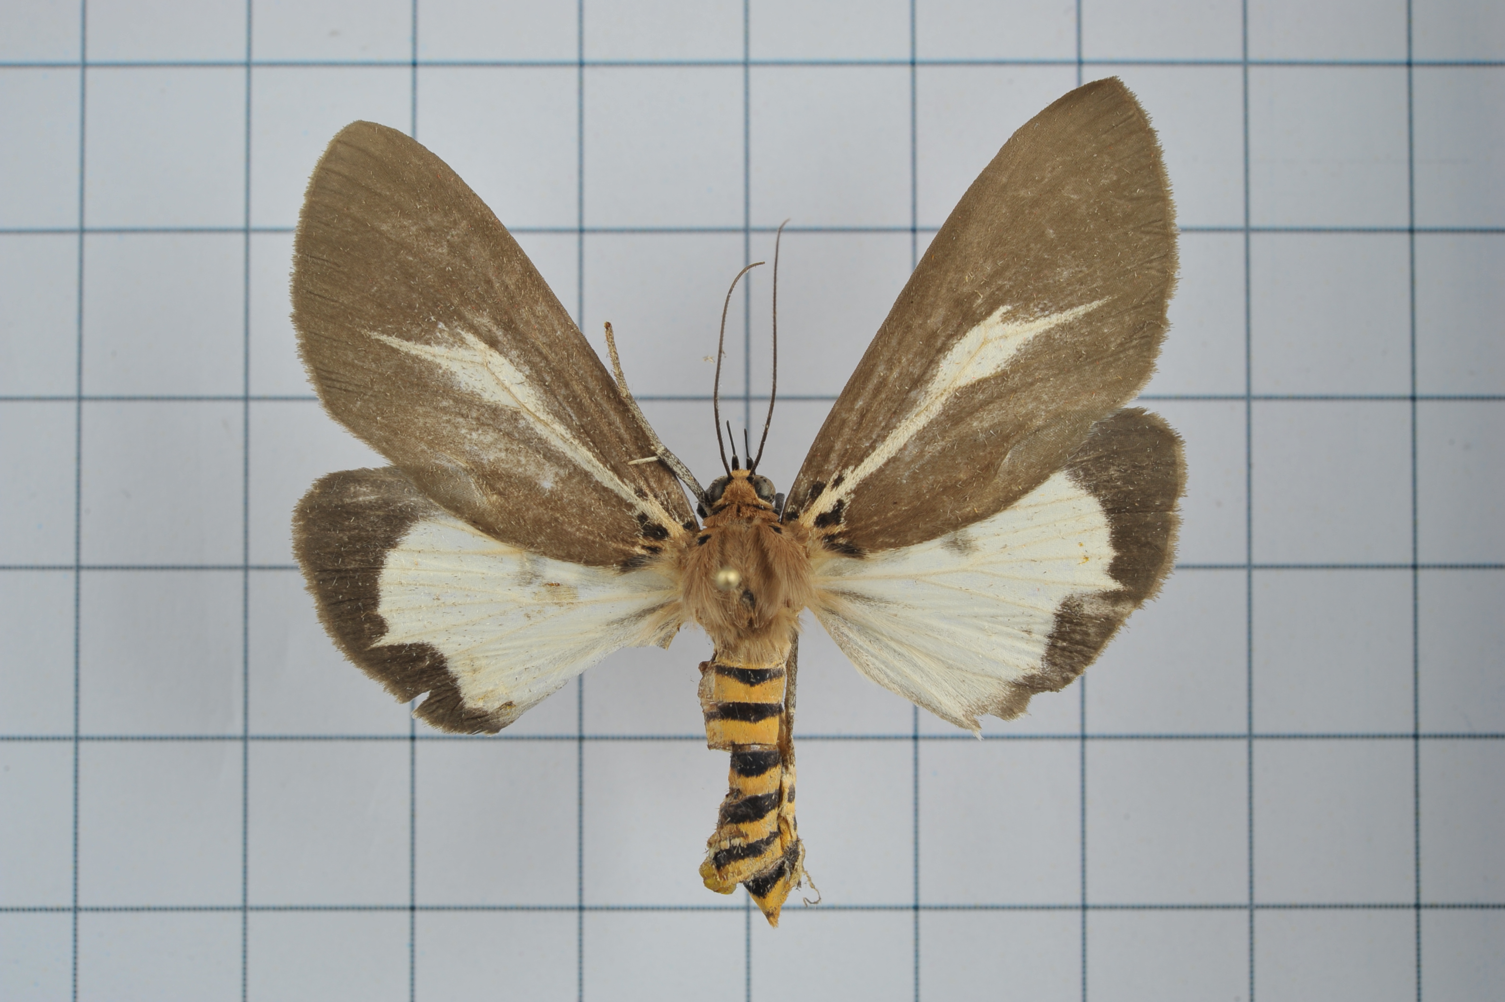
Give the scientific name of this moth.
Asota heliconia zebrina
